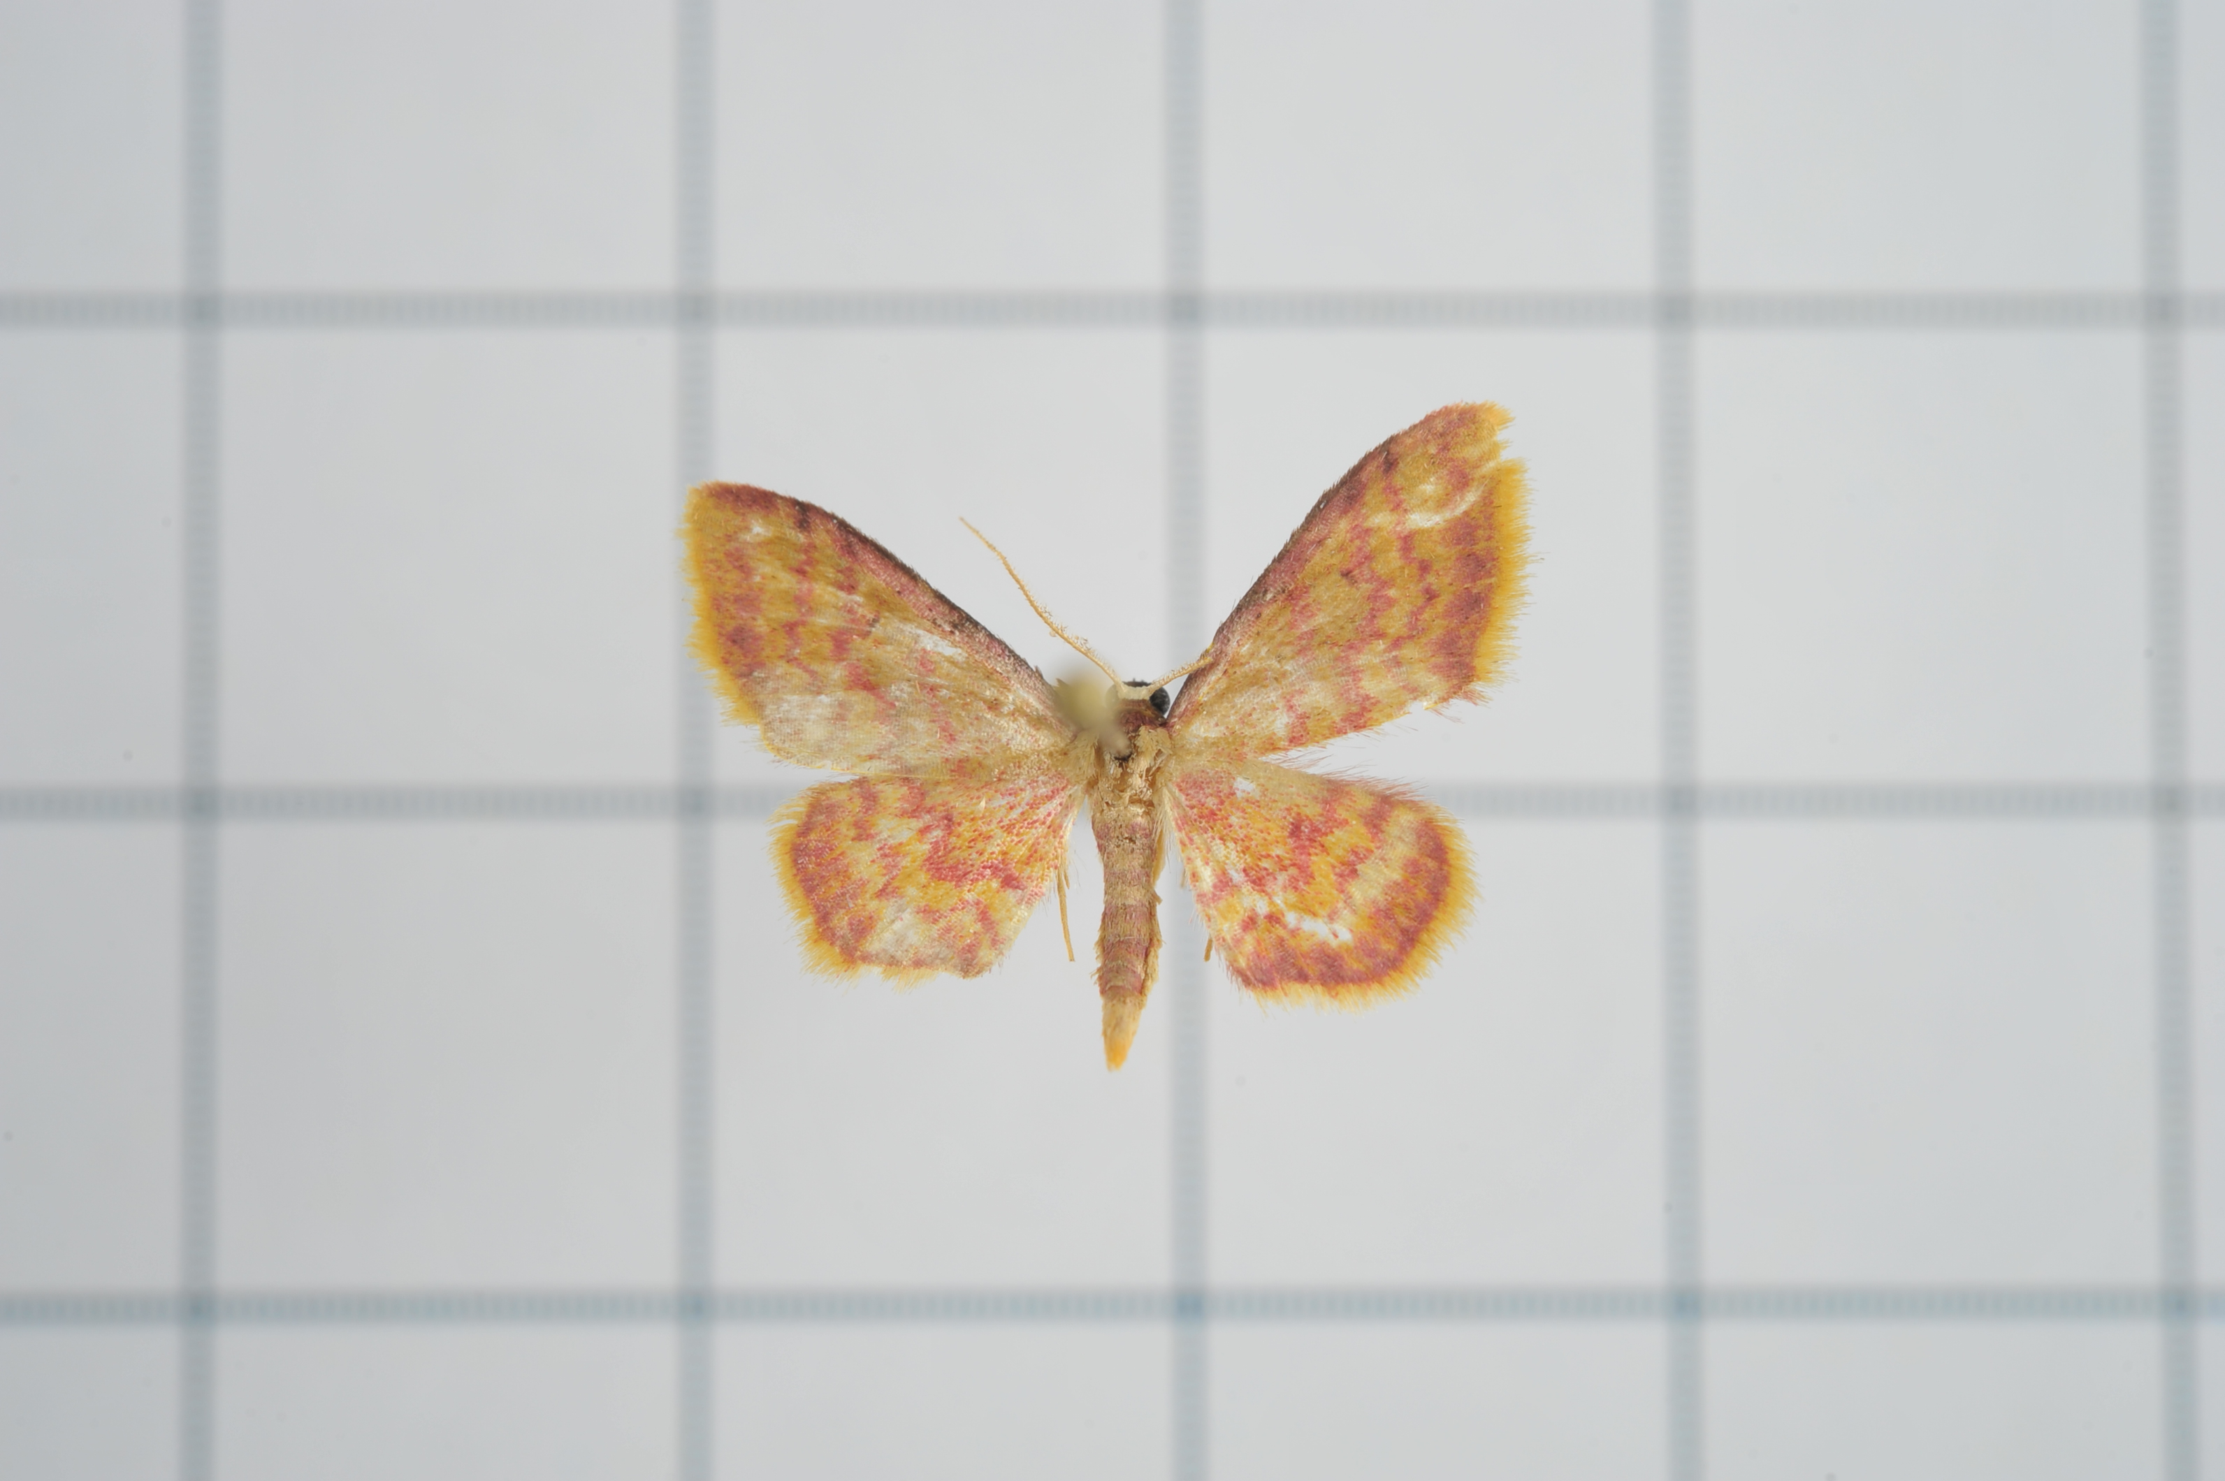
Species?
Idaea sinicata
